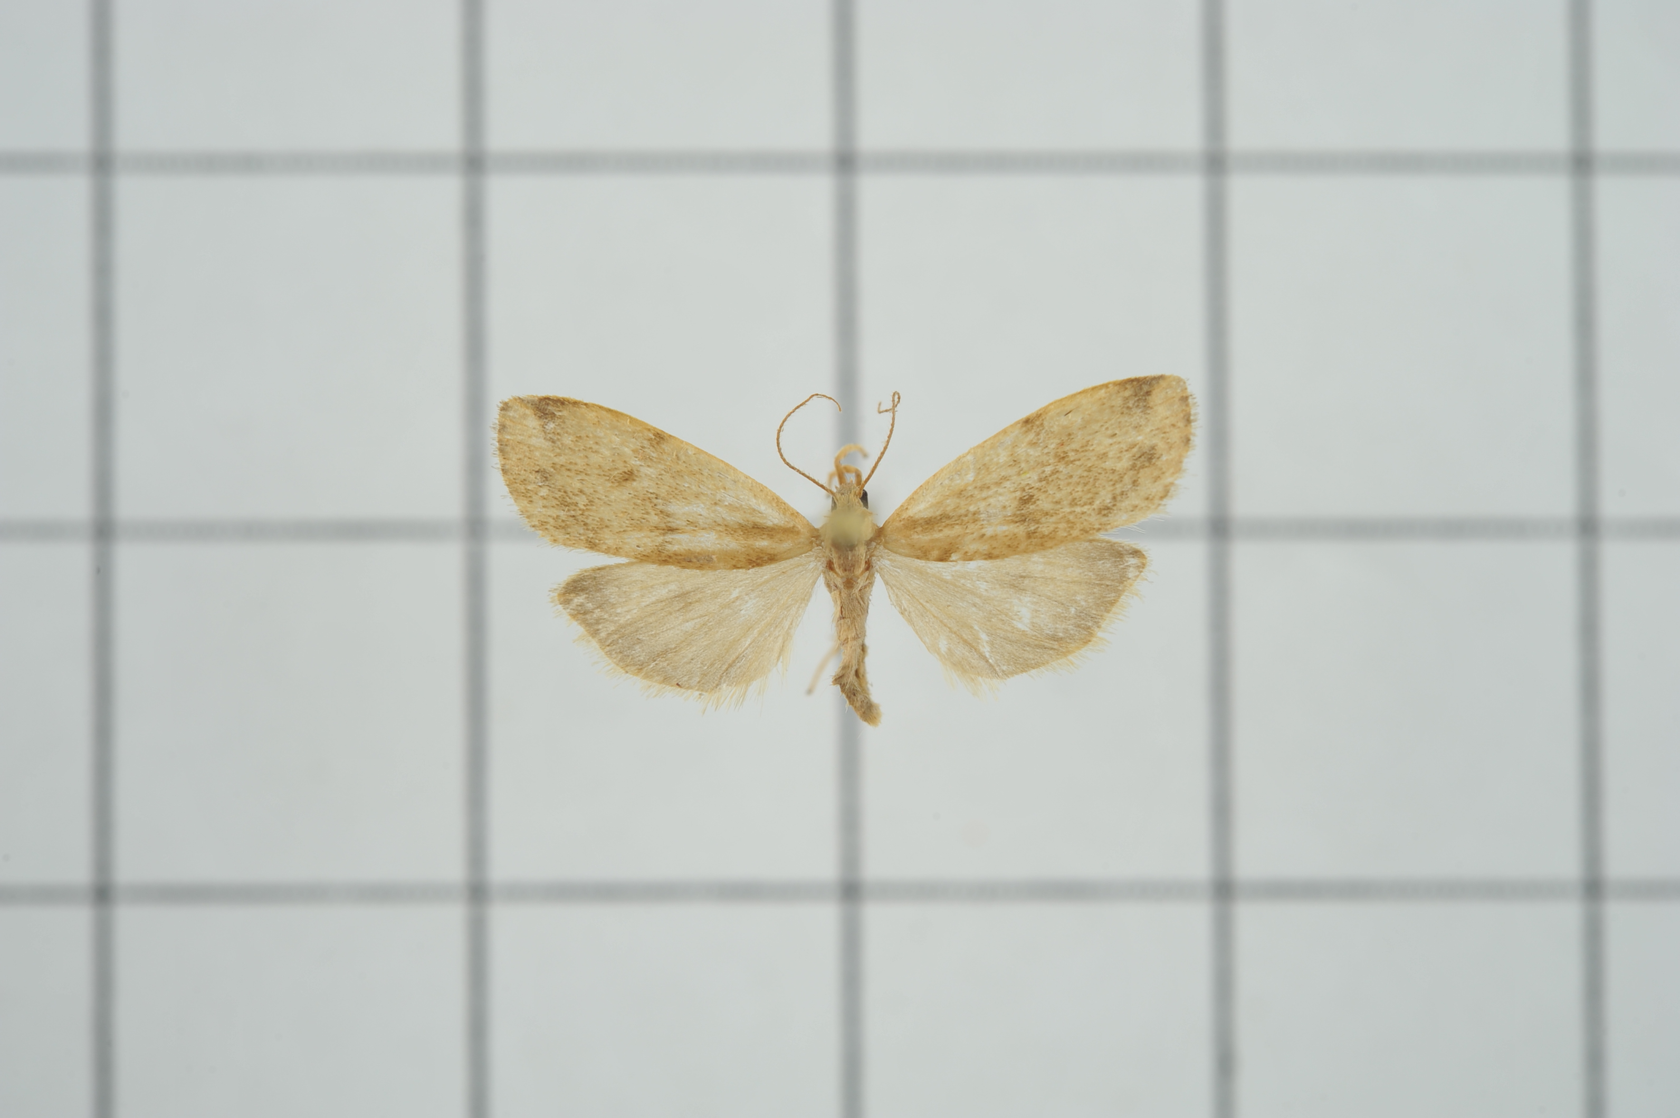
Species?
Mithuna wilemani
